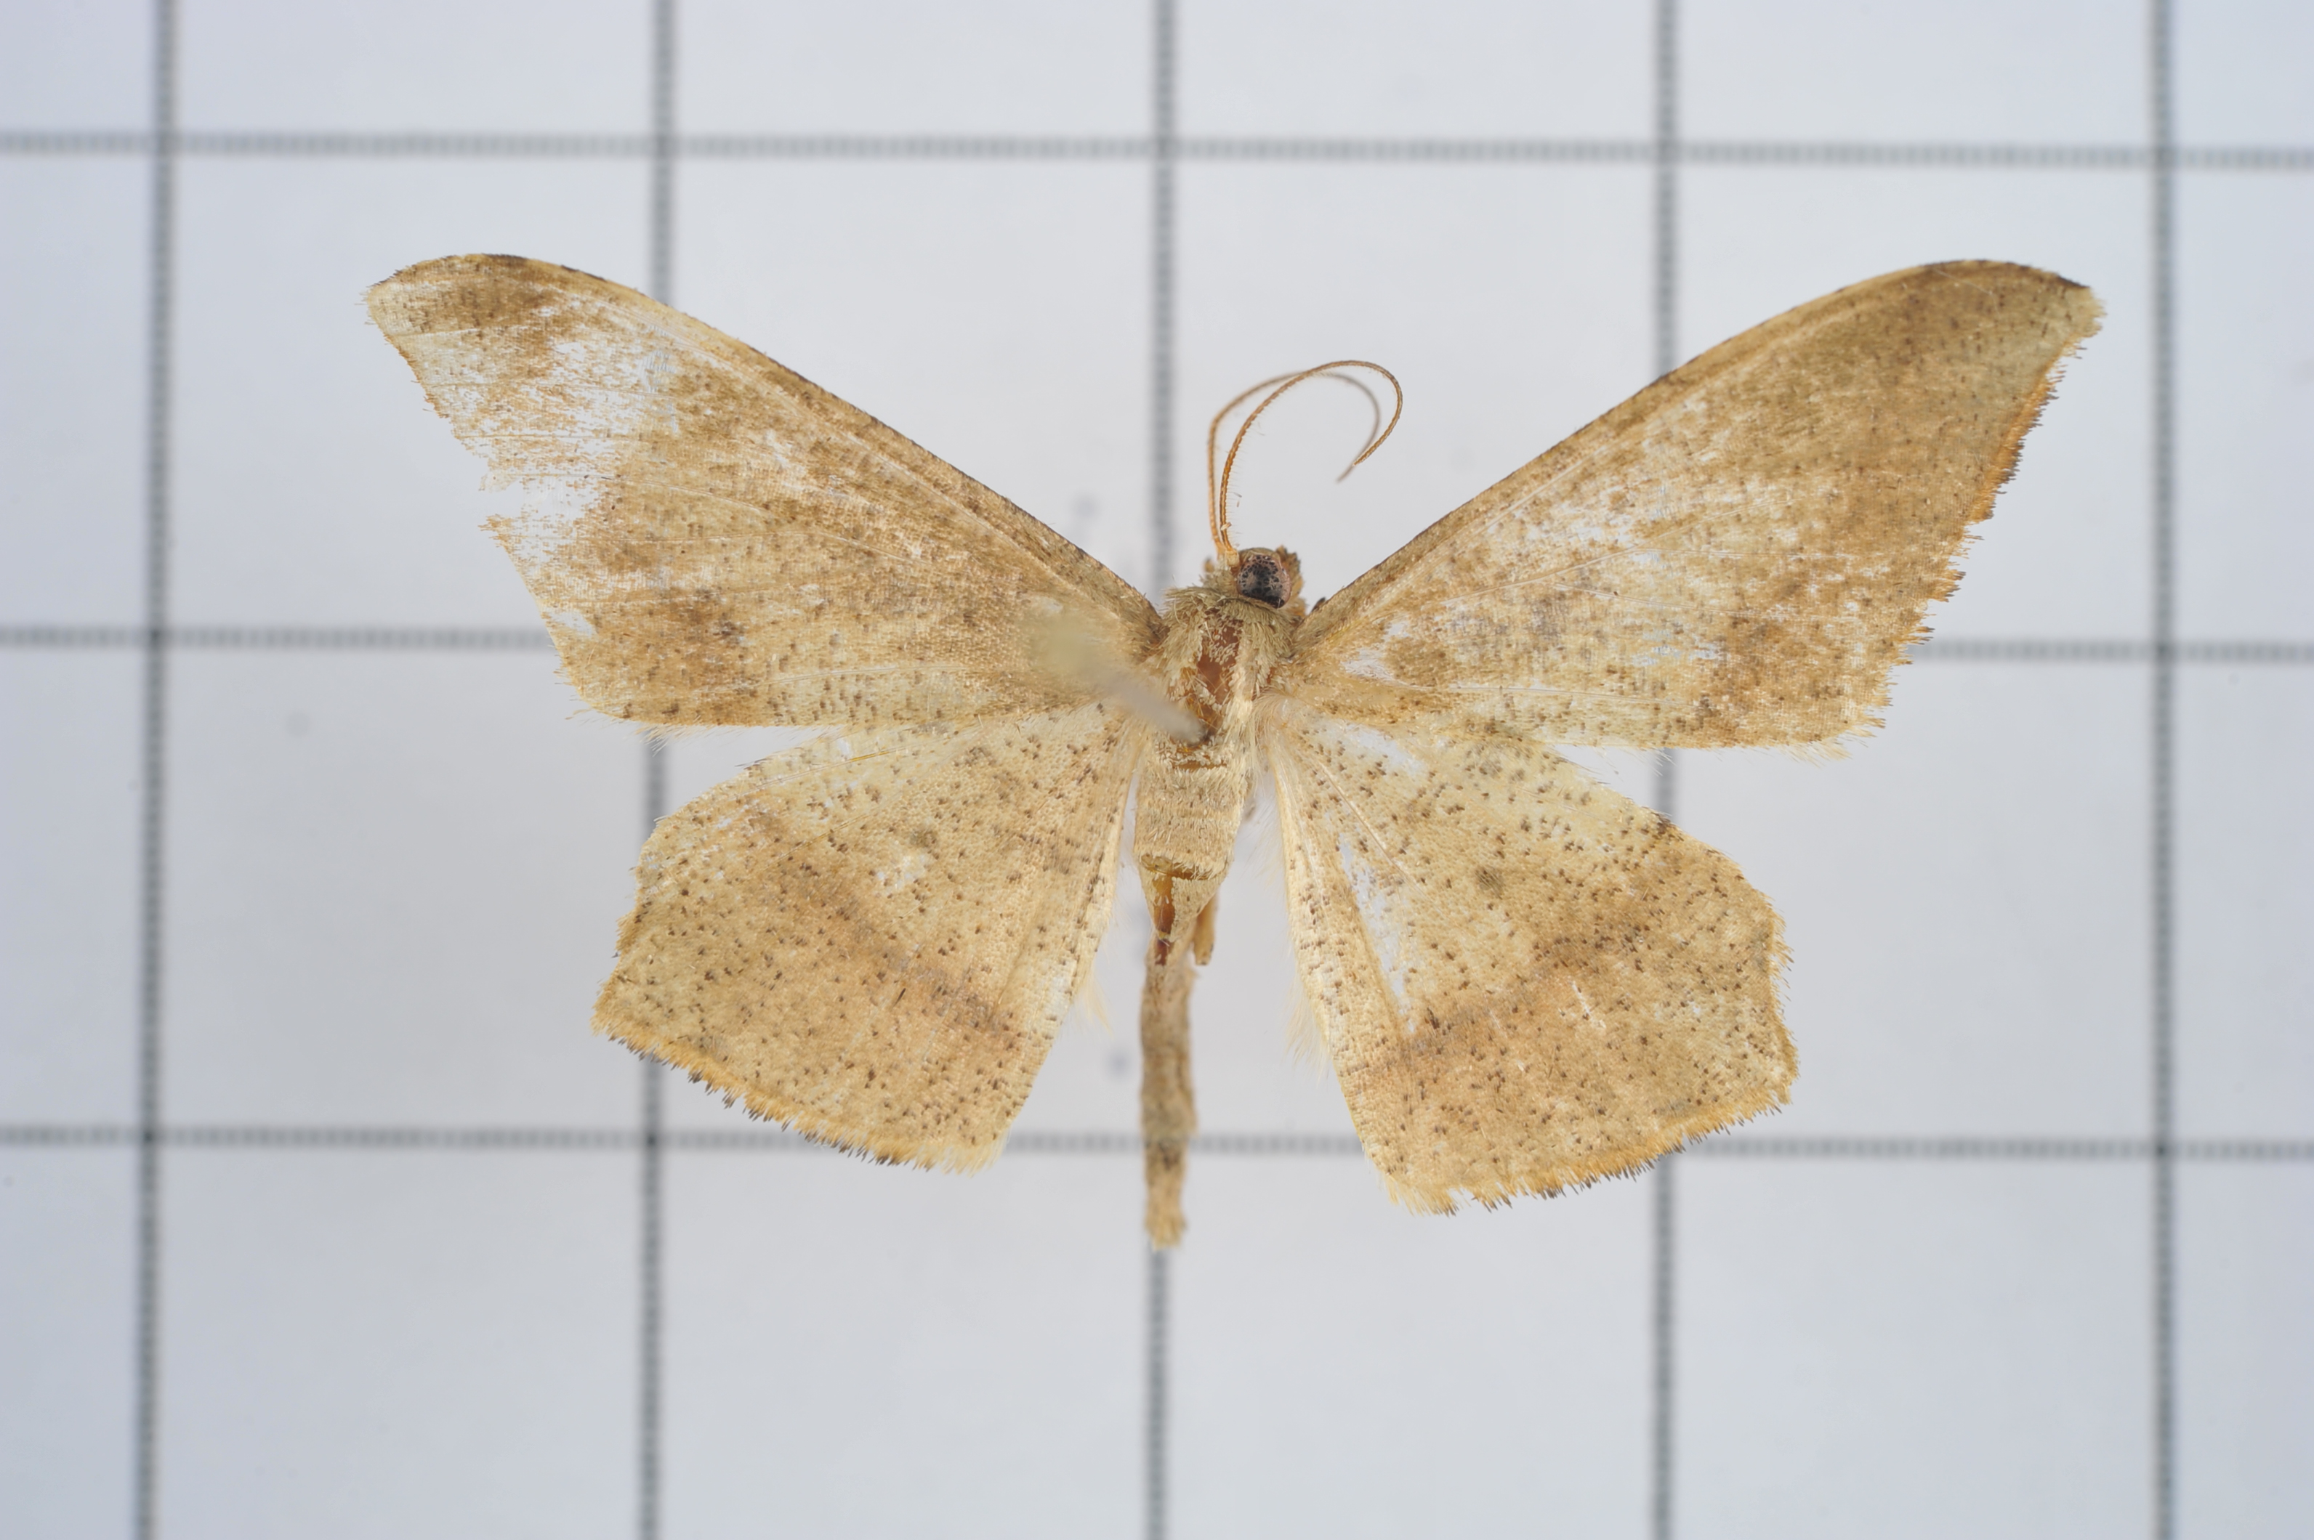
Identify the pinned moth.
Krananda falcata
